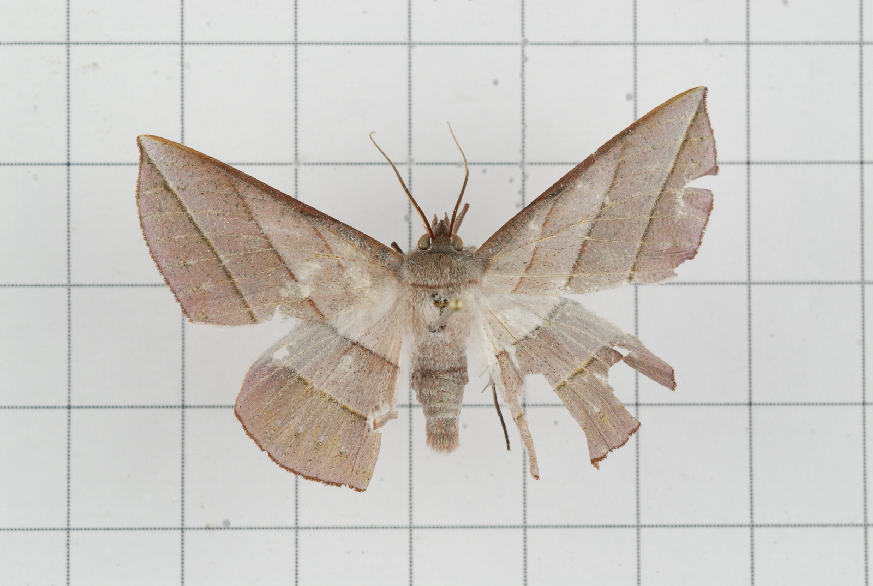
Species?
Sarcinodes yeni
